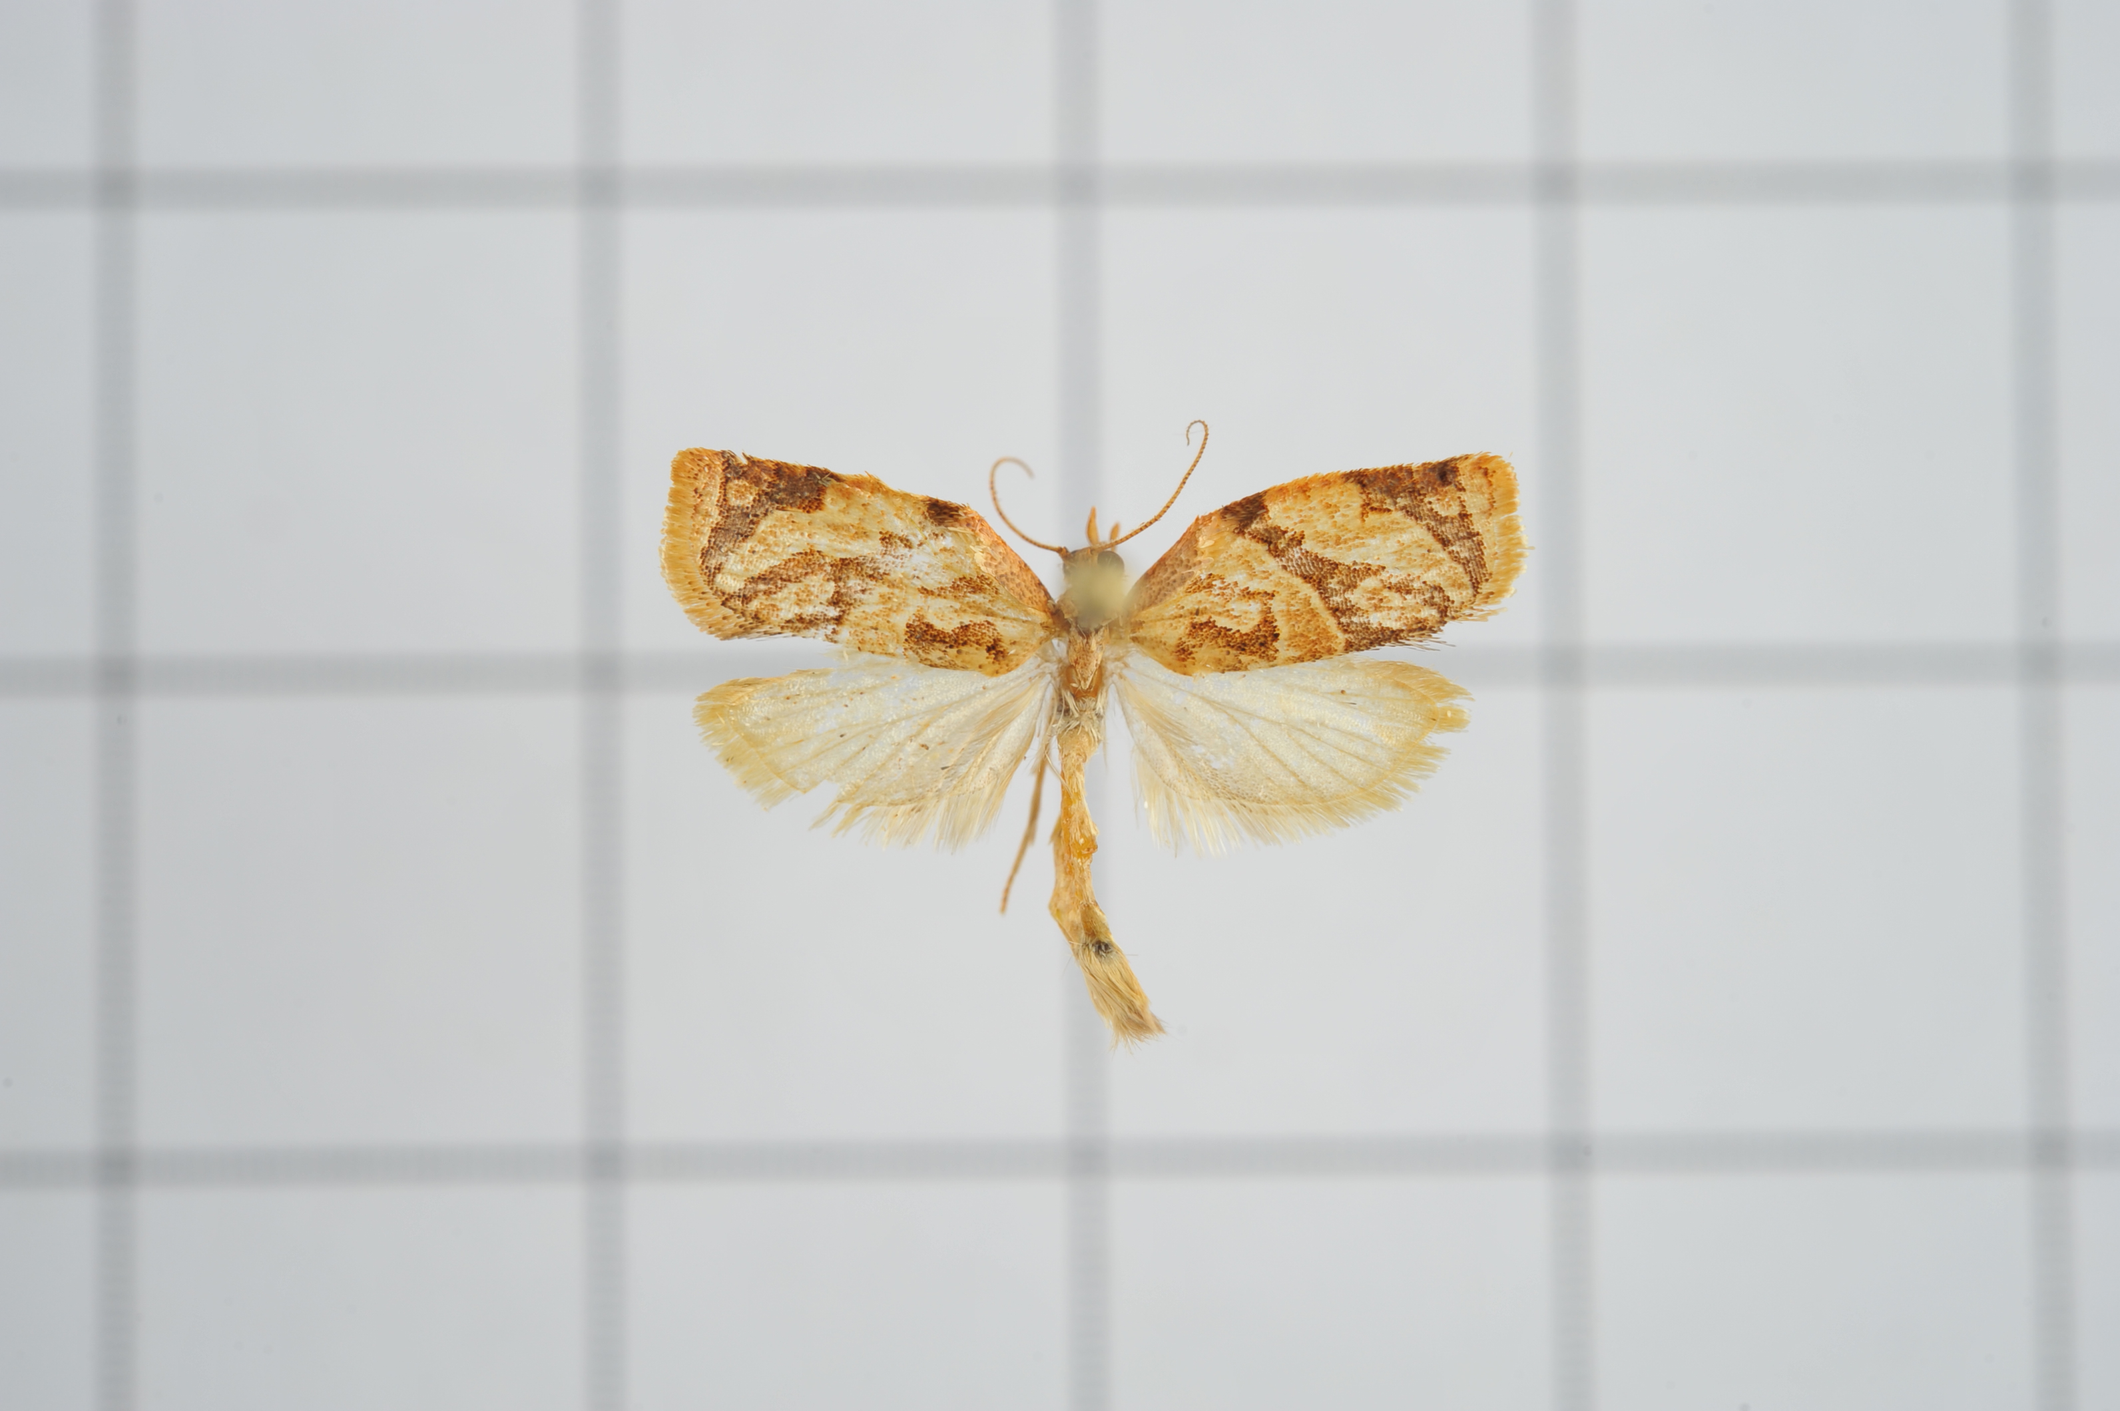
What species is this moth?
Adoxophyes orana
